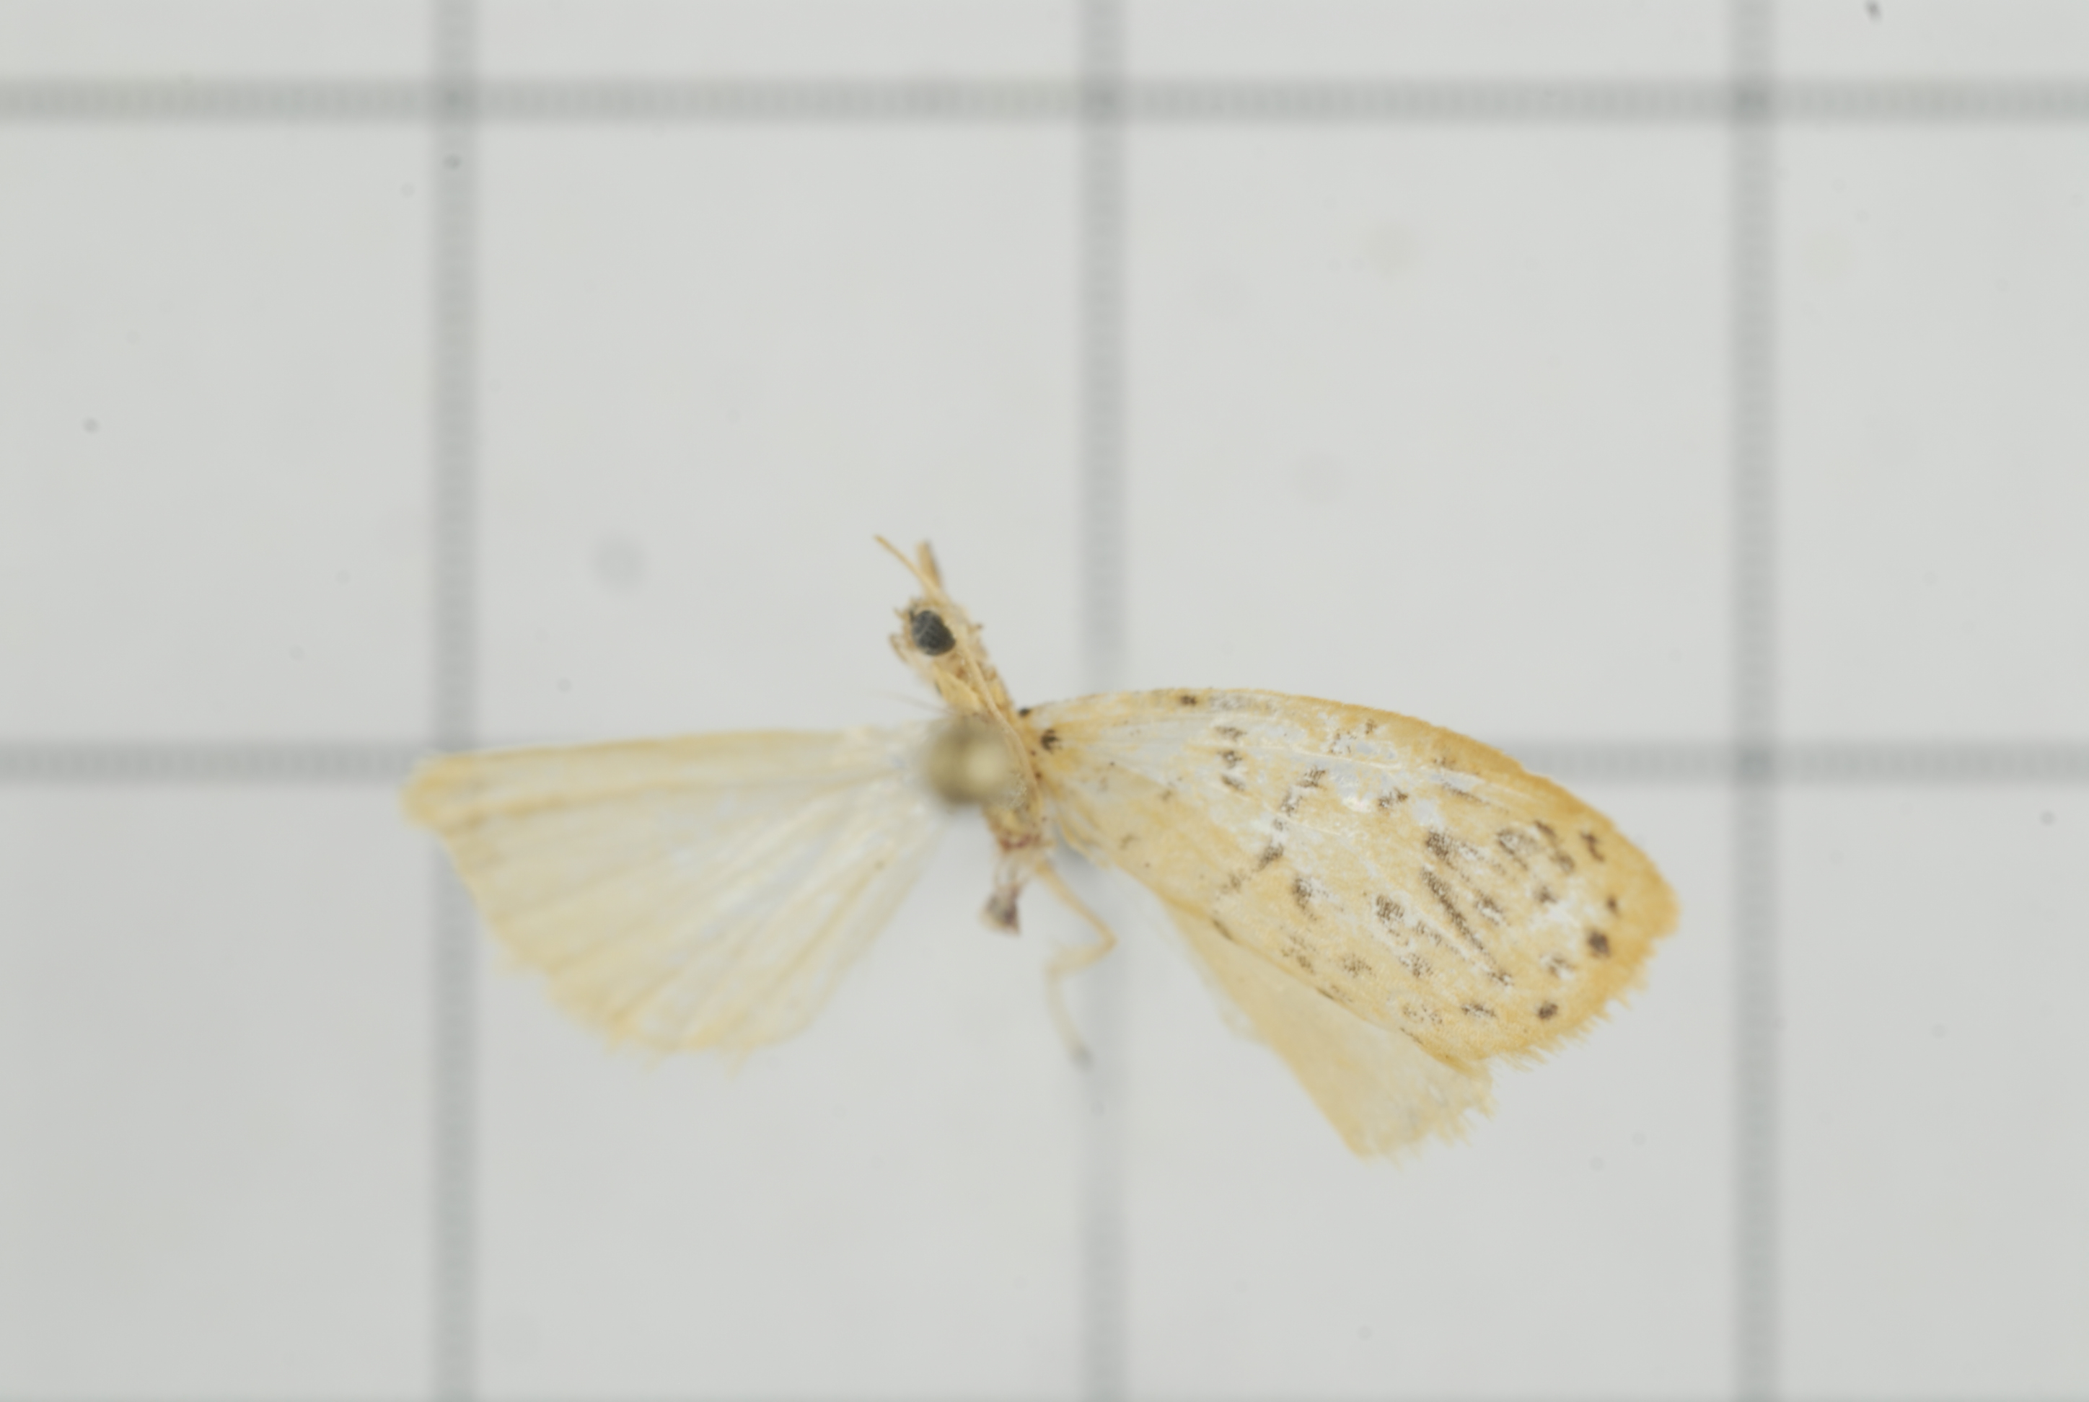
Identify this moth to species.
Huangilene alikangiae alikangiae
